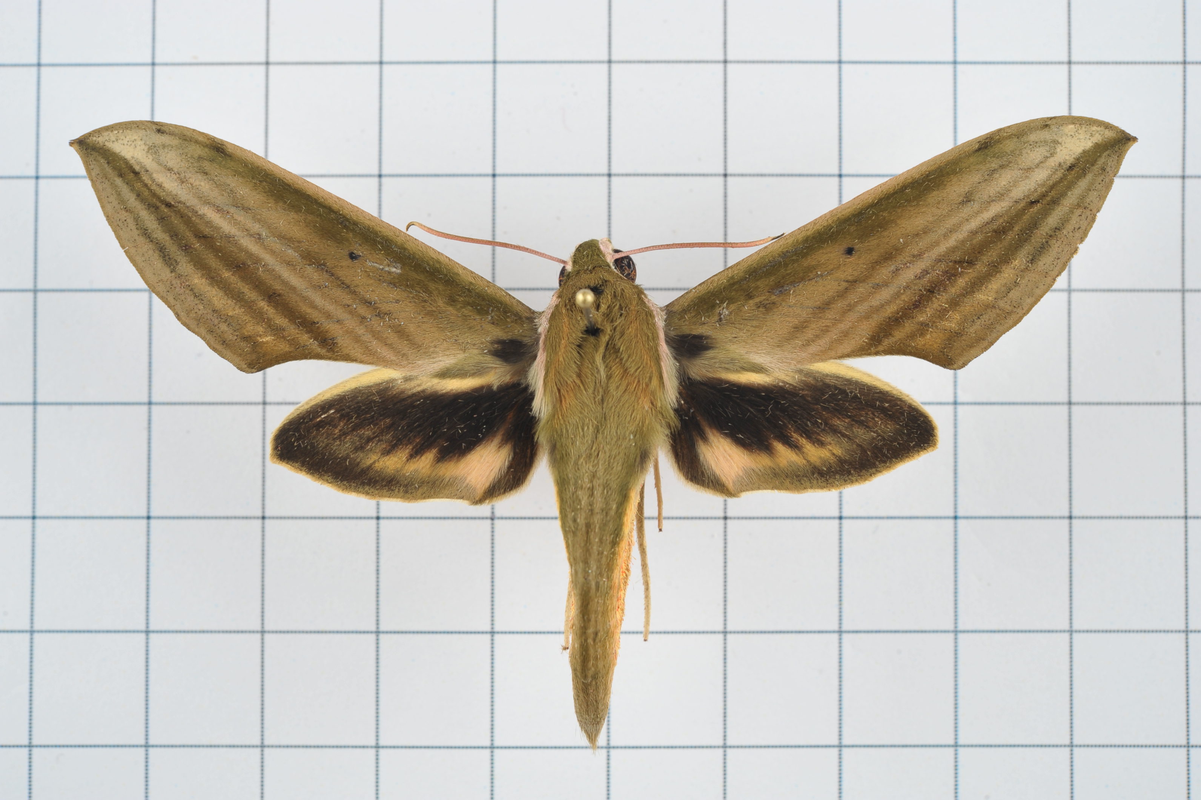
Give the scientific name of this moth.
Cechetra minor
